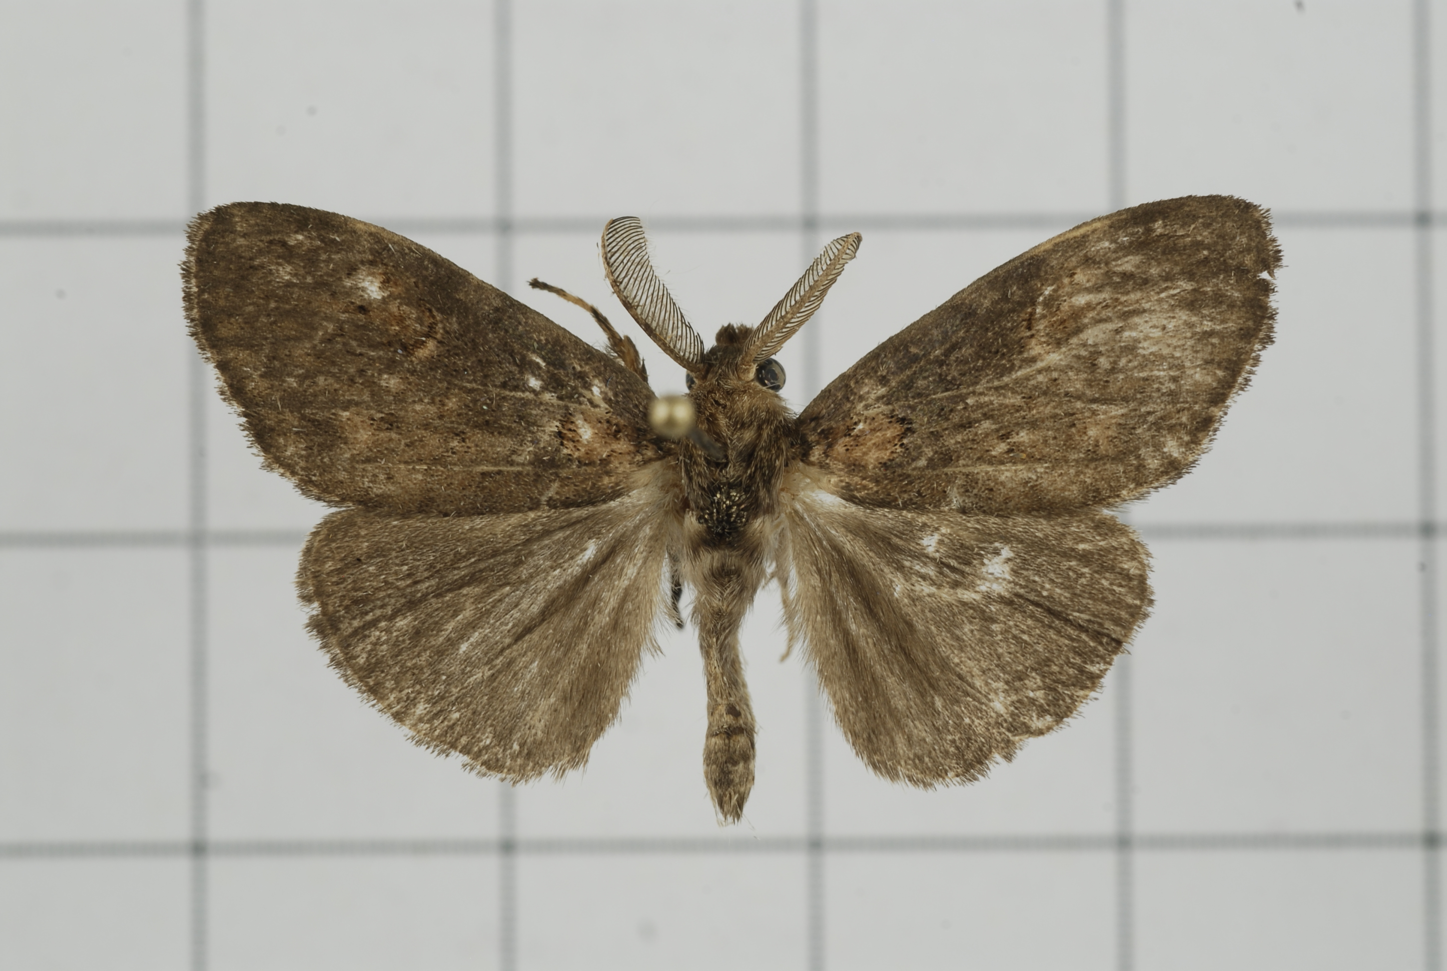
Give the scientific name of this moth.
Olene dudgeoni
